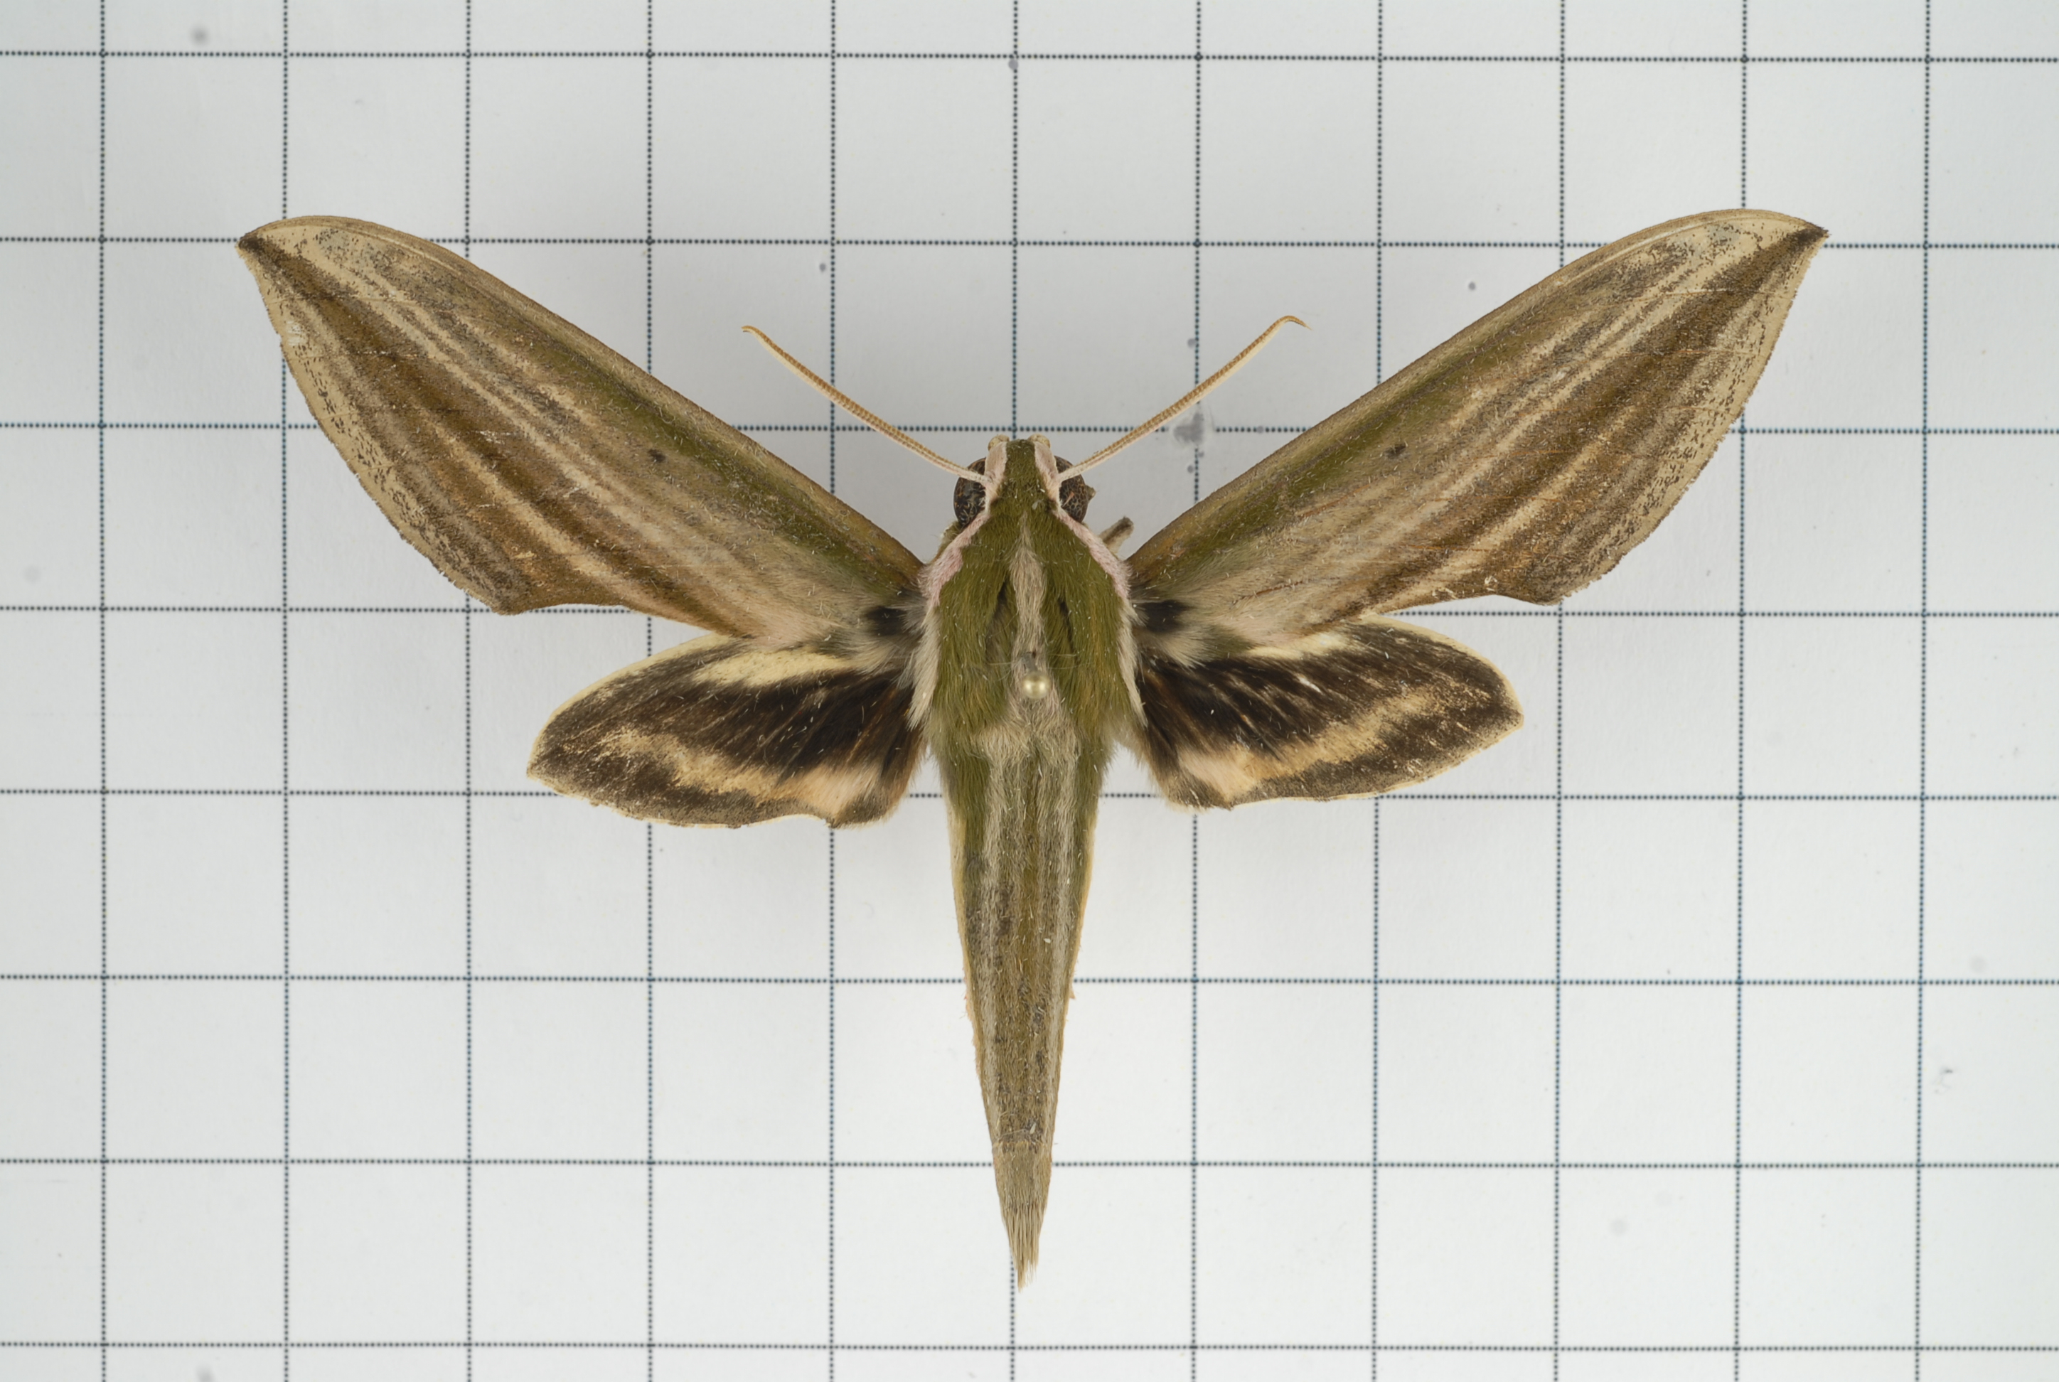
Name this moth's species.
Cechetra lineosa
